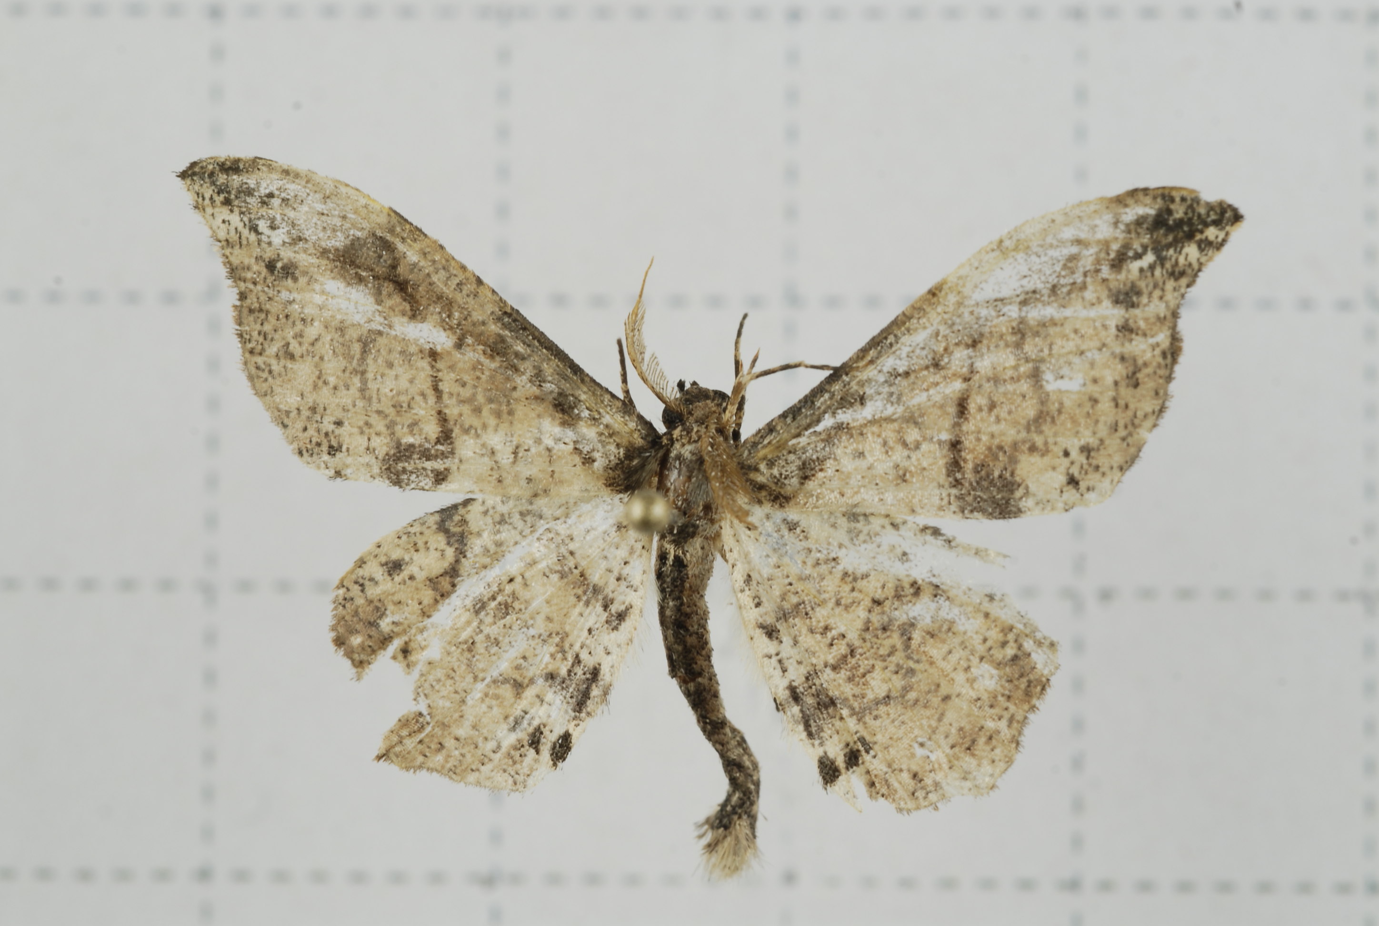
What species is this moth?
Hyposidra infixaria
